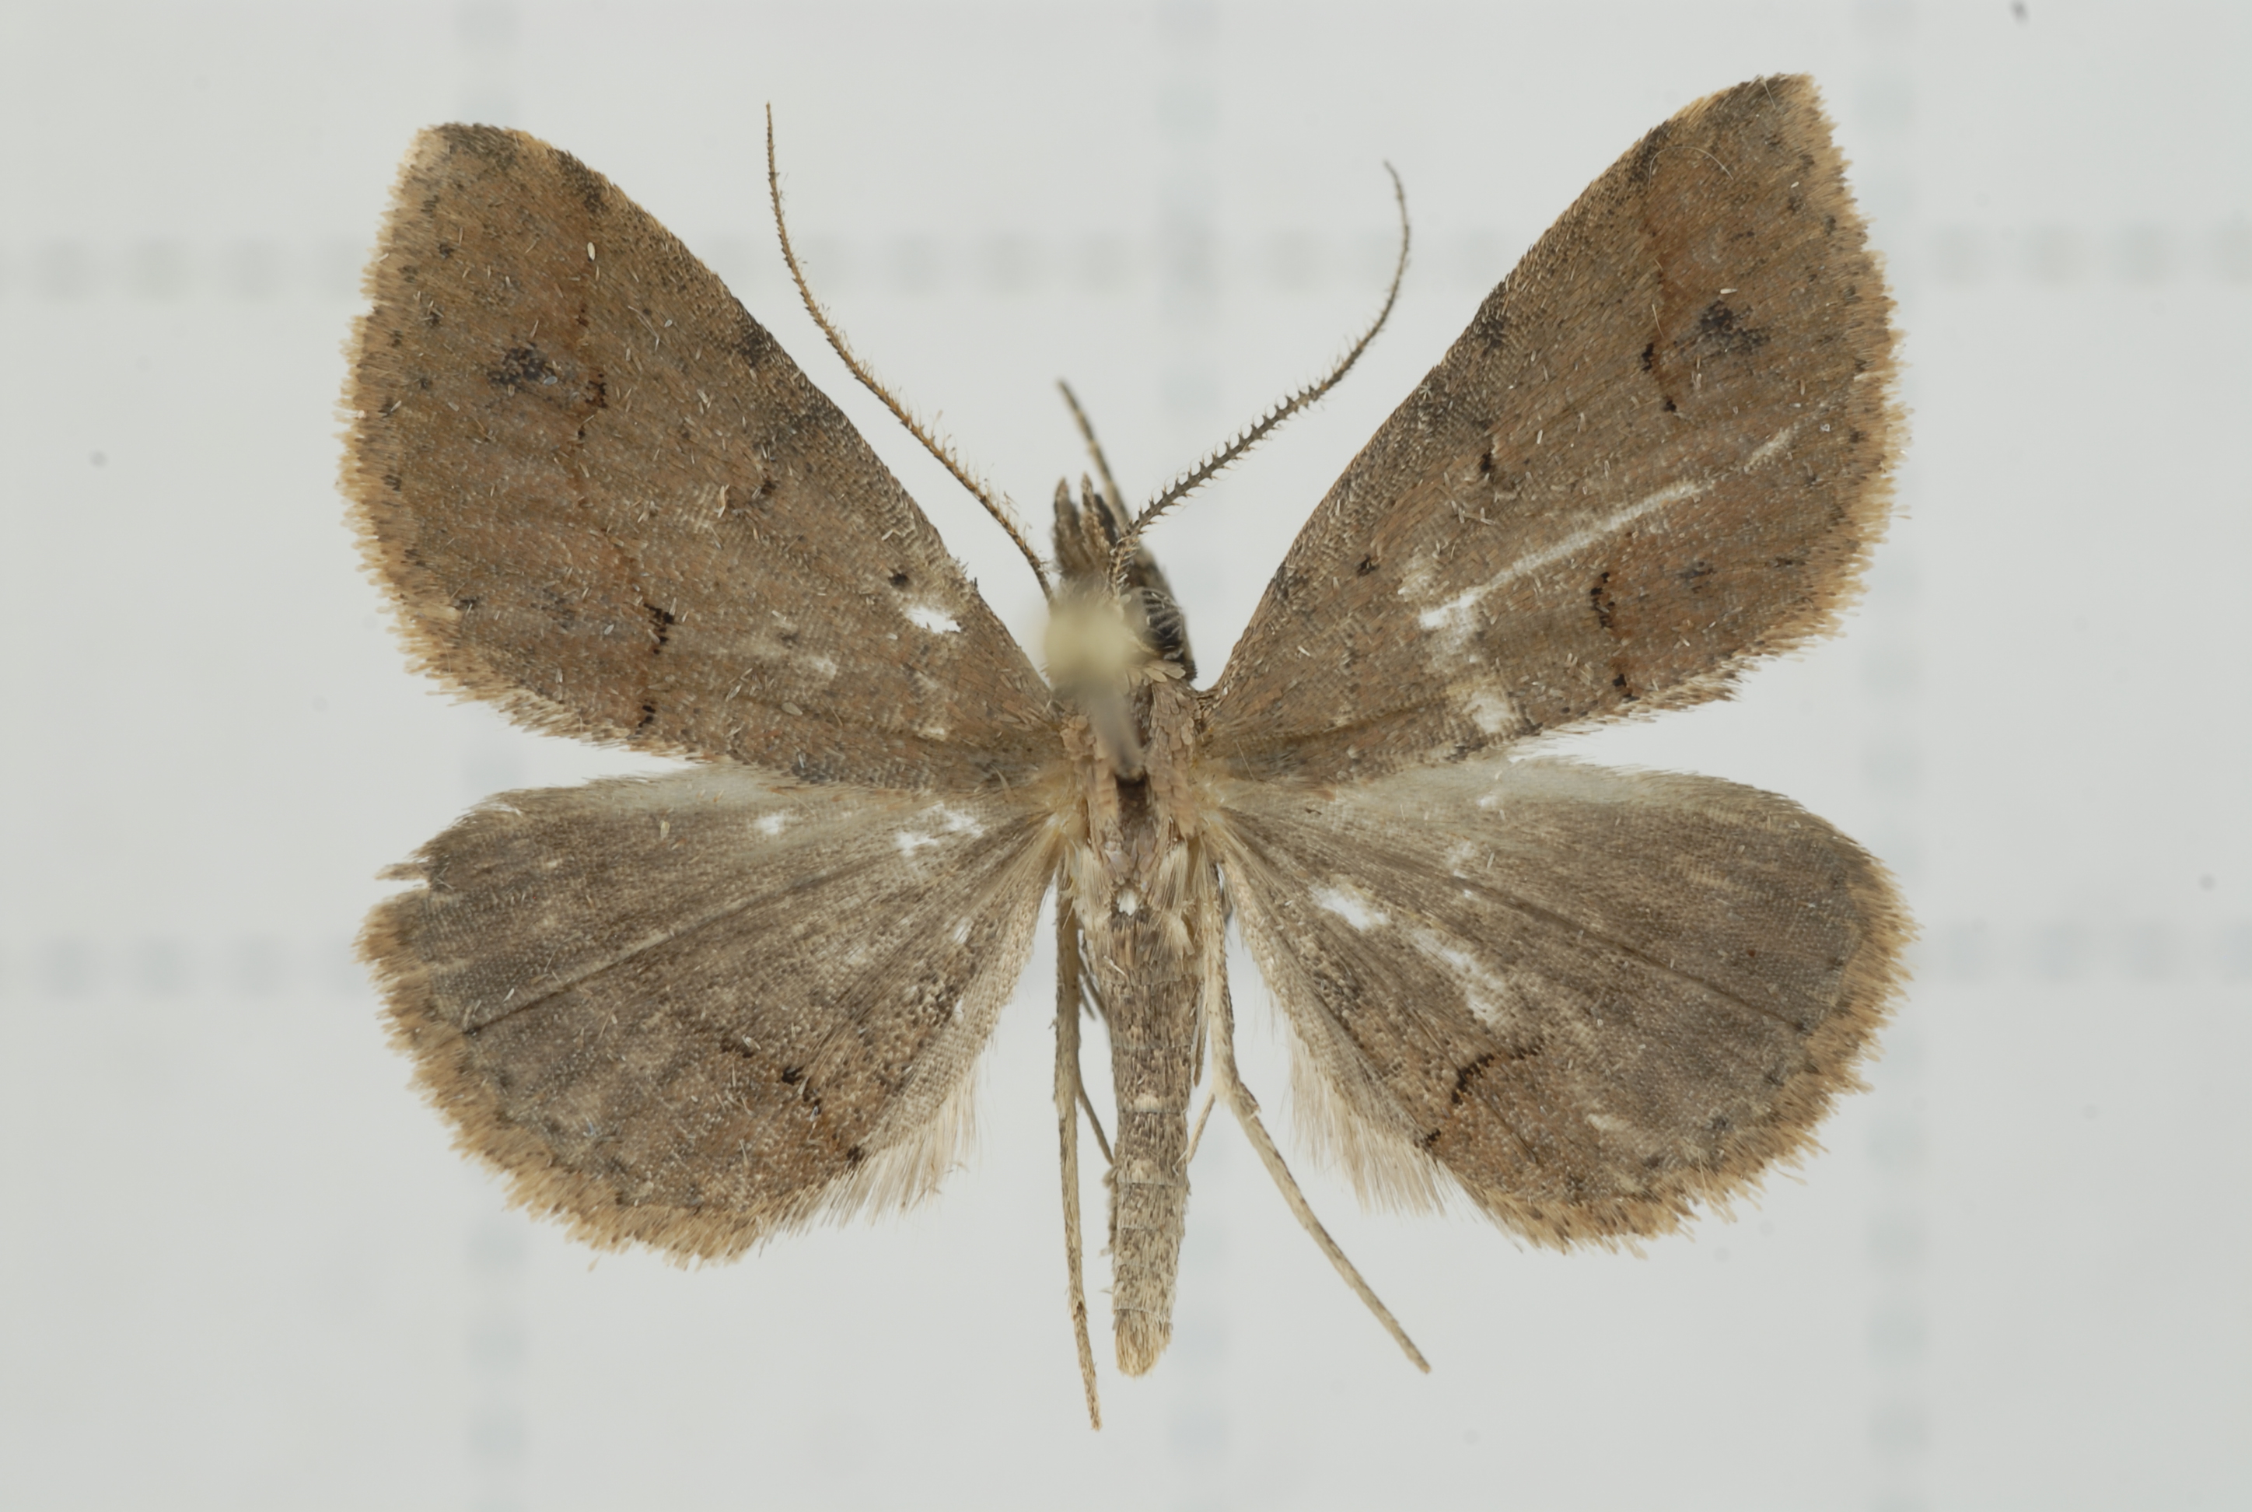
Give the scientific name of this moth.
Gesonia obeditalis
